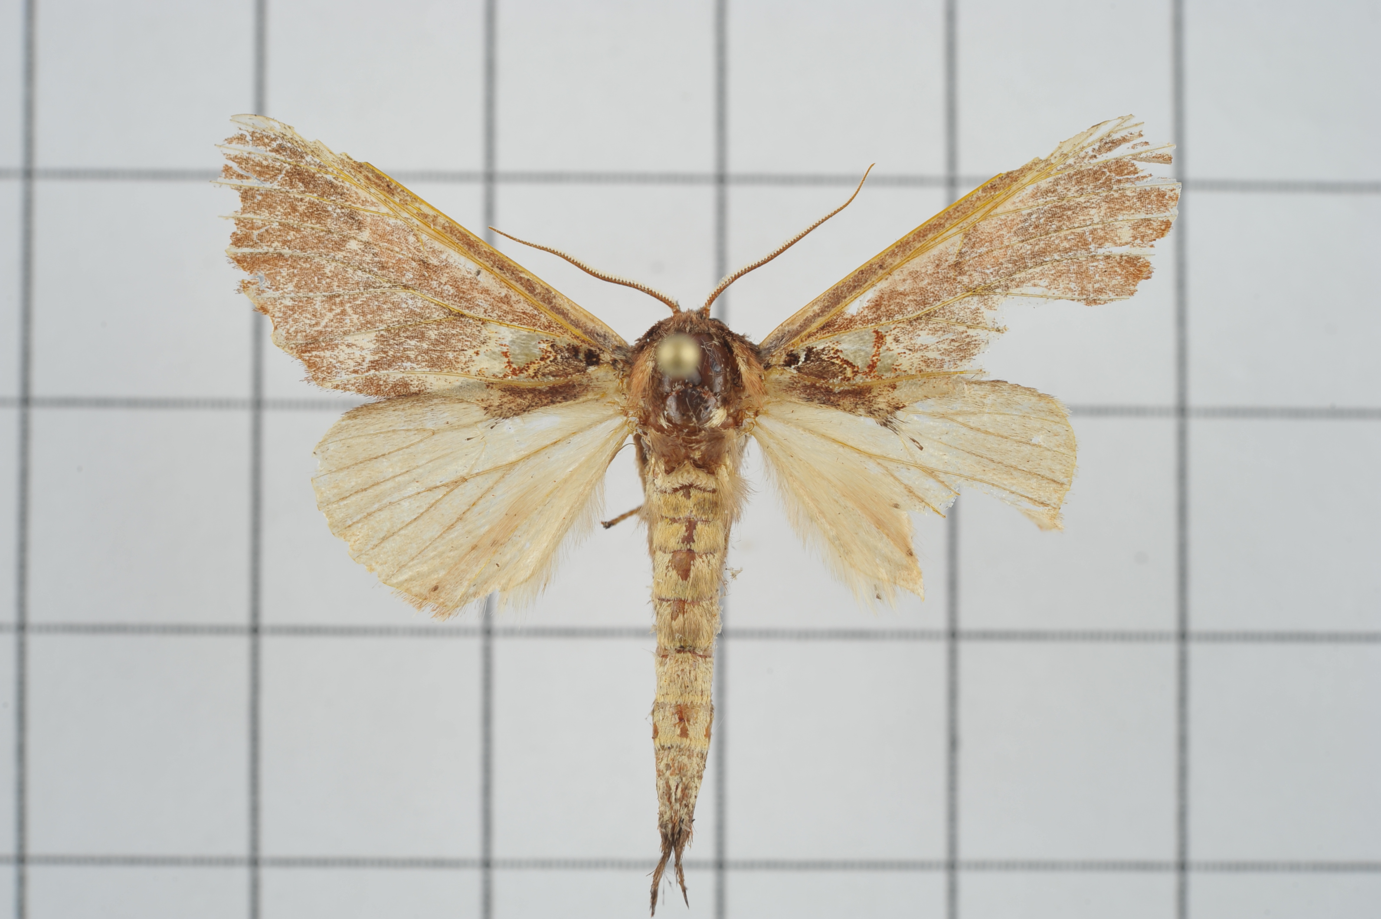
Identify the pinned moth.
Spatalia dives angustipennis
